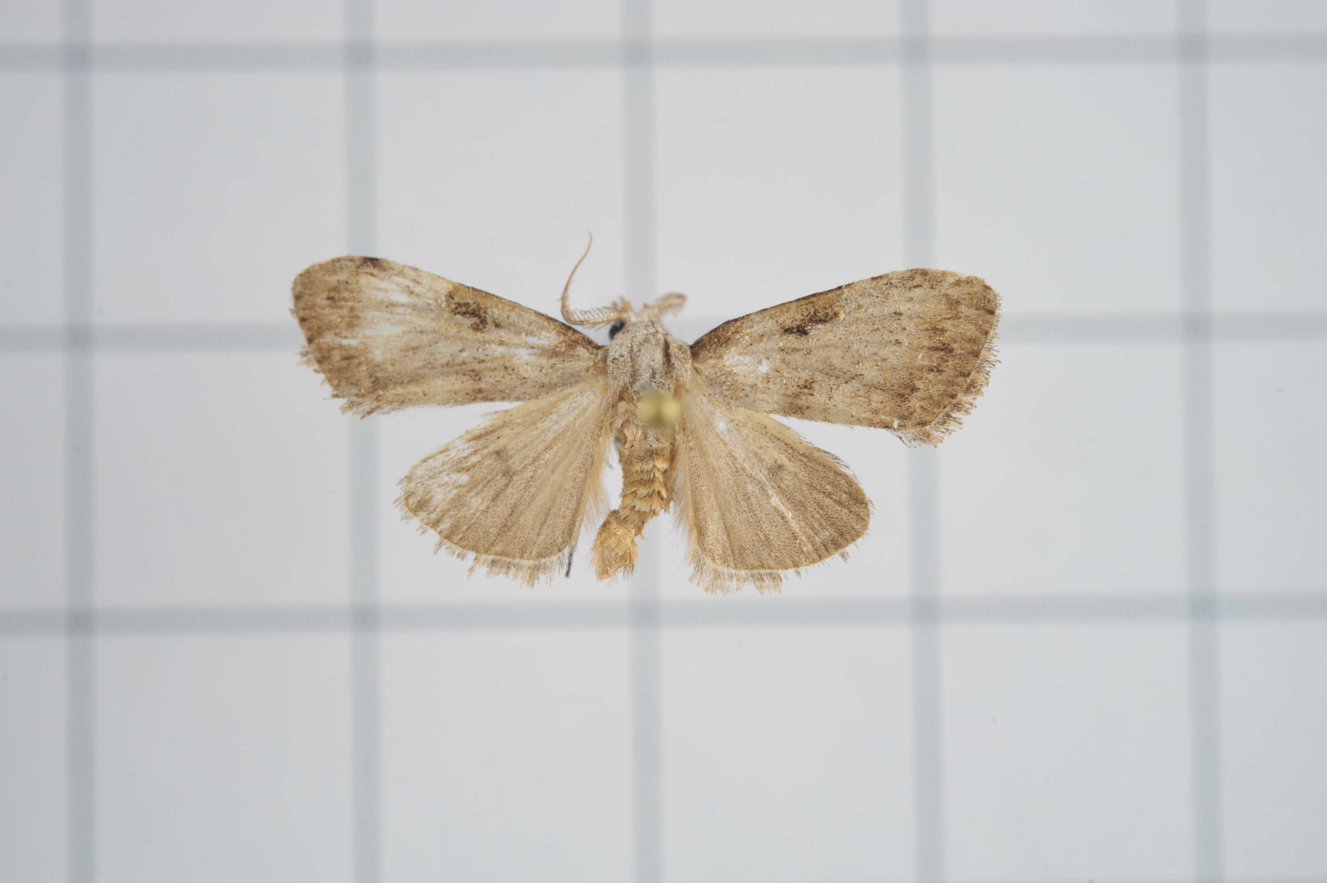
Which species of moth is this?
Meganola major takasago
